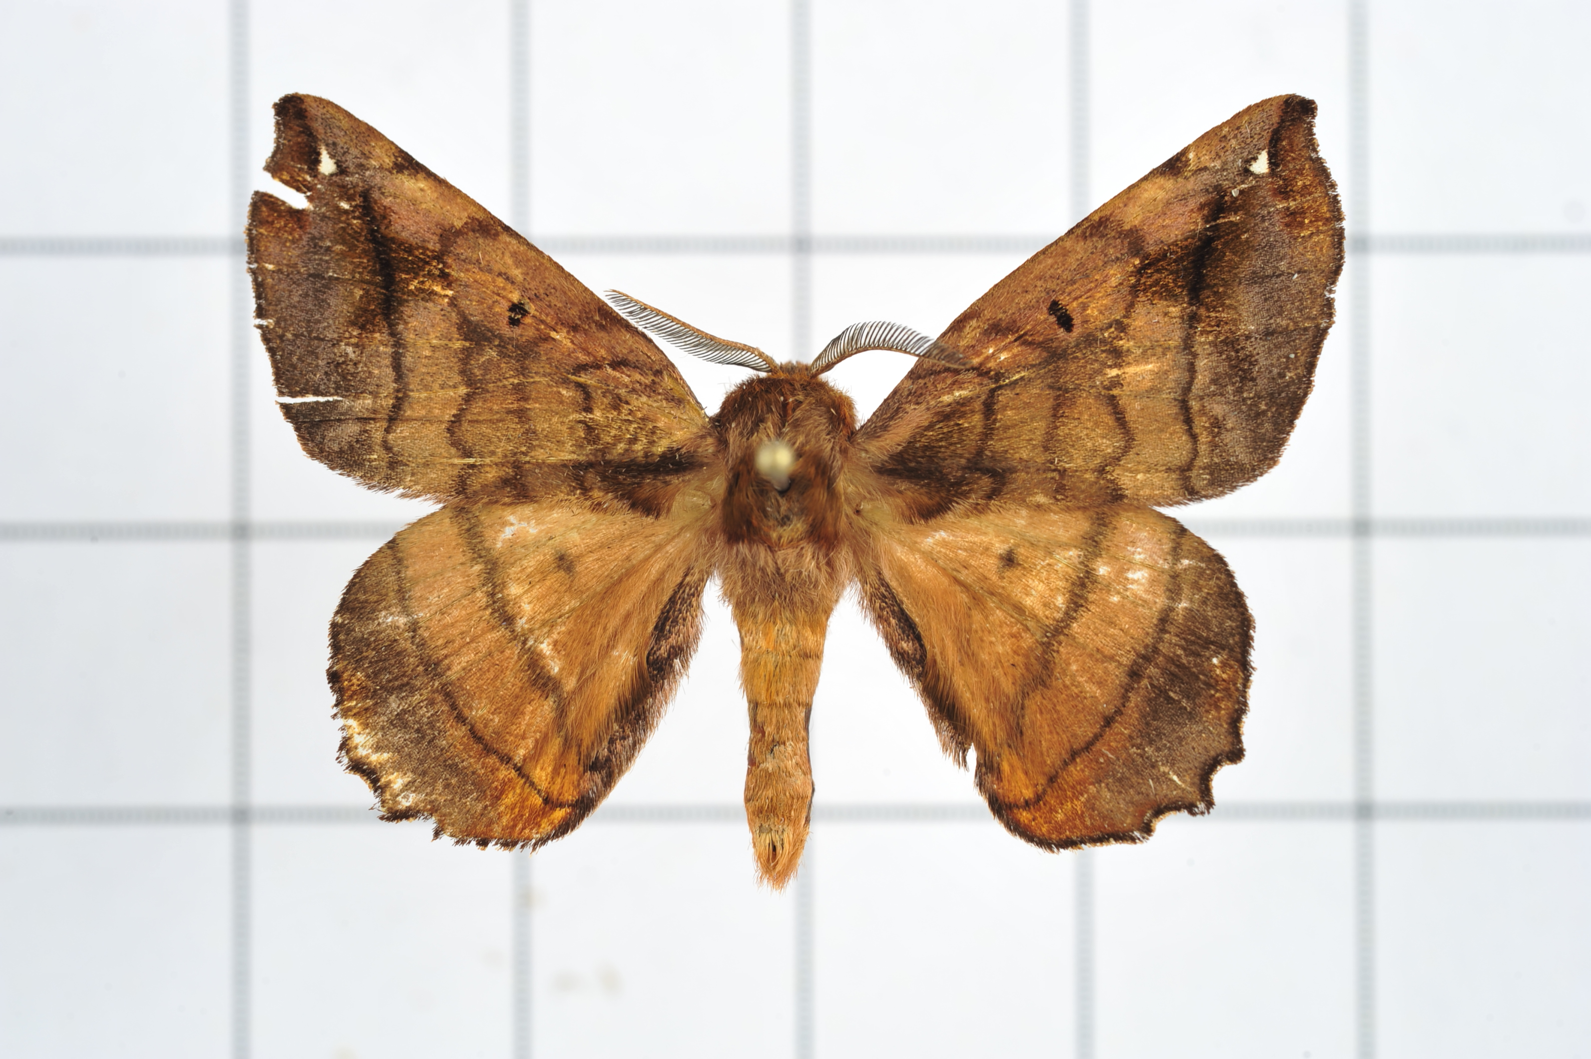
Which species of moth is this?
Prismosticta fenestrata
